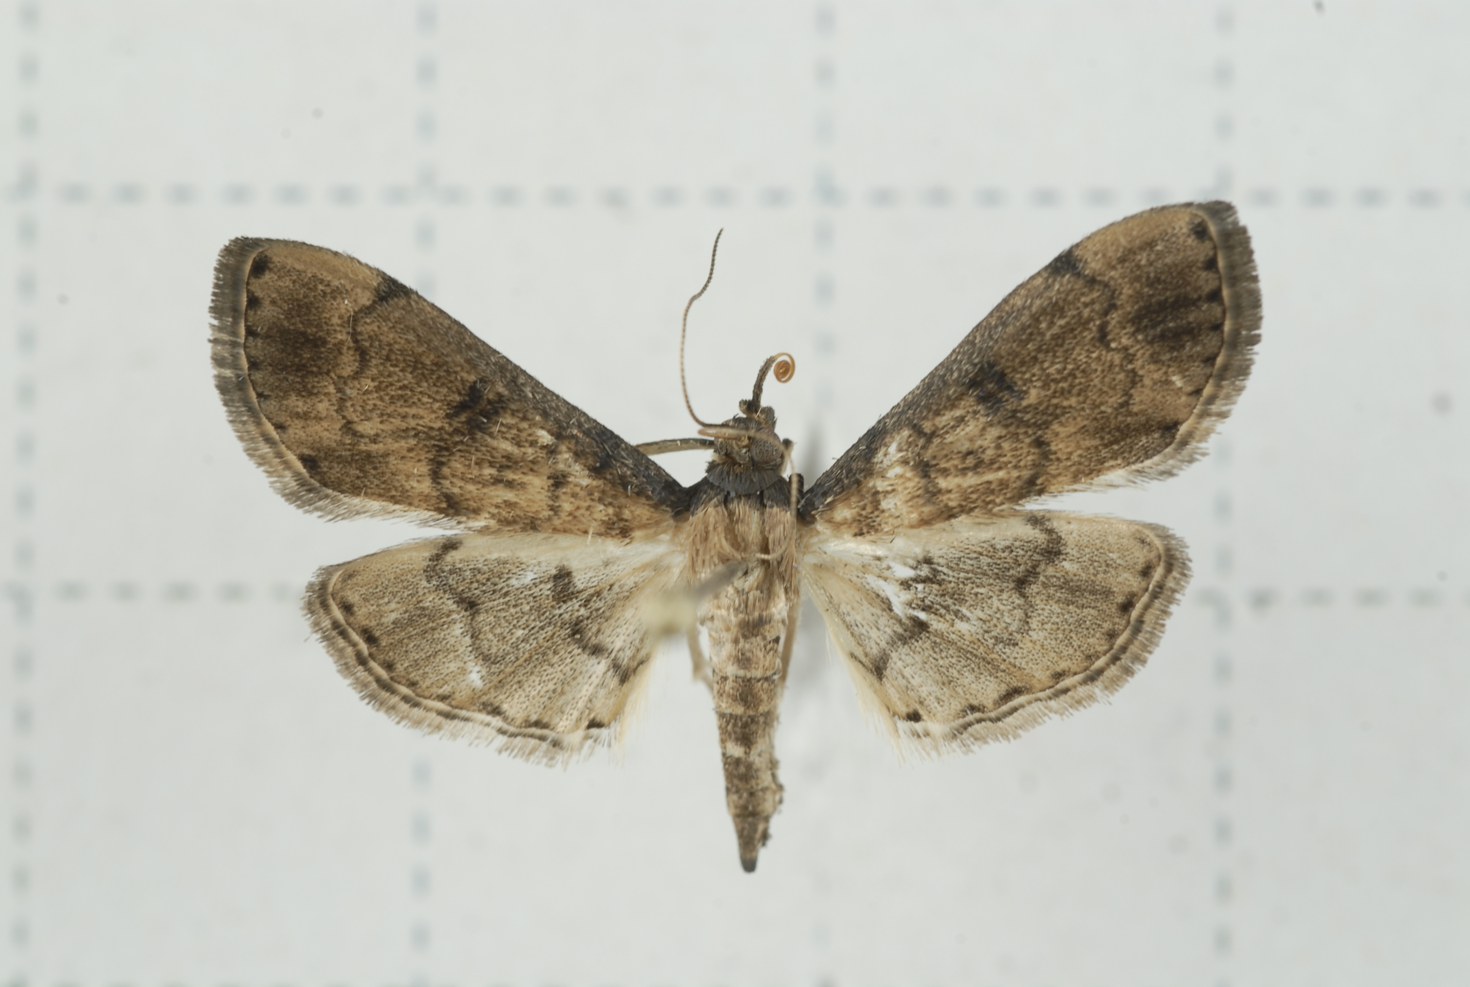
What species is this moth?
Nacoleia charesalis
